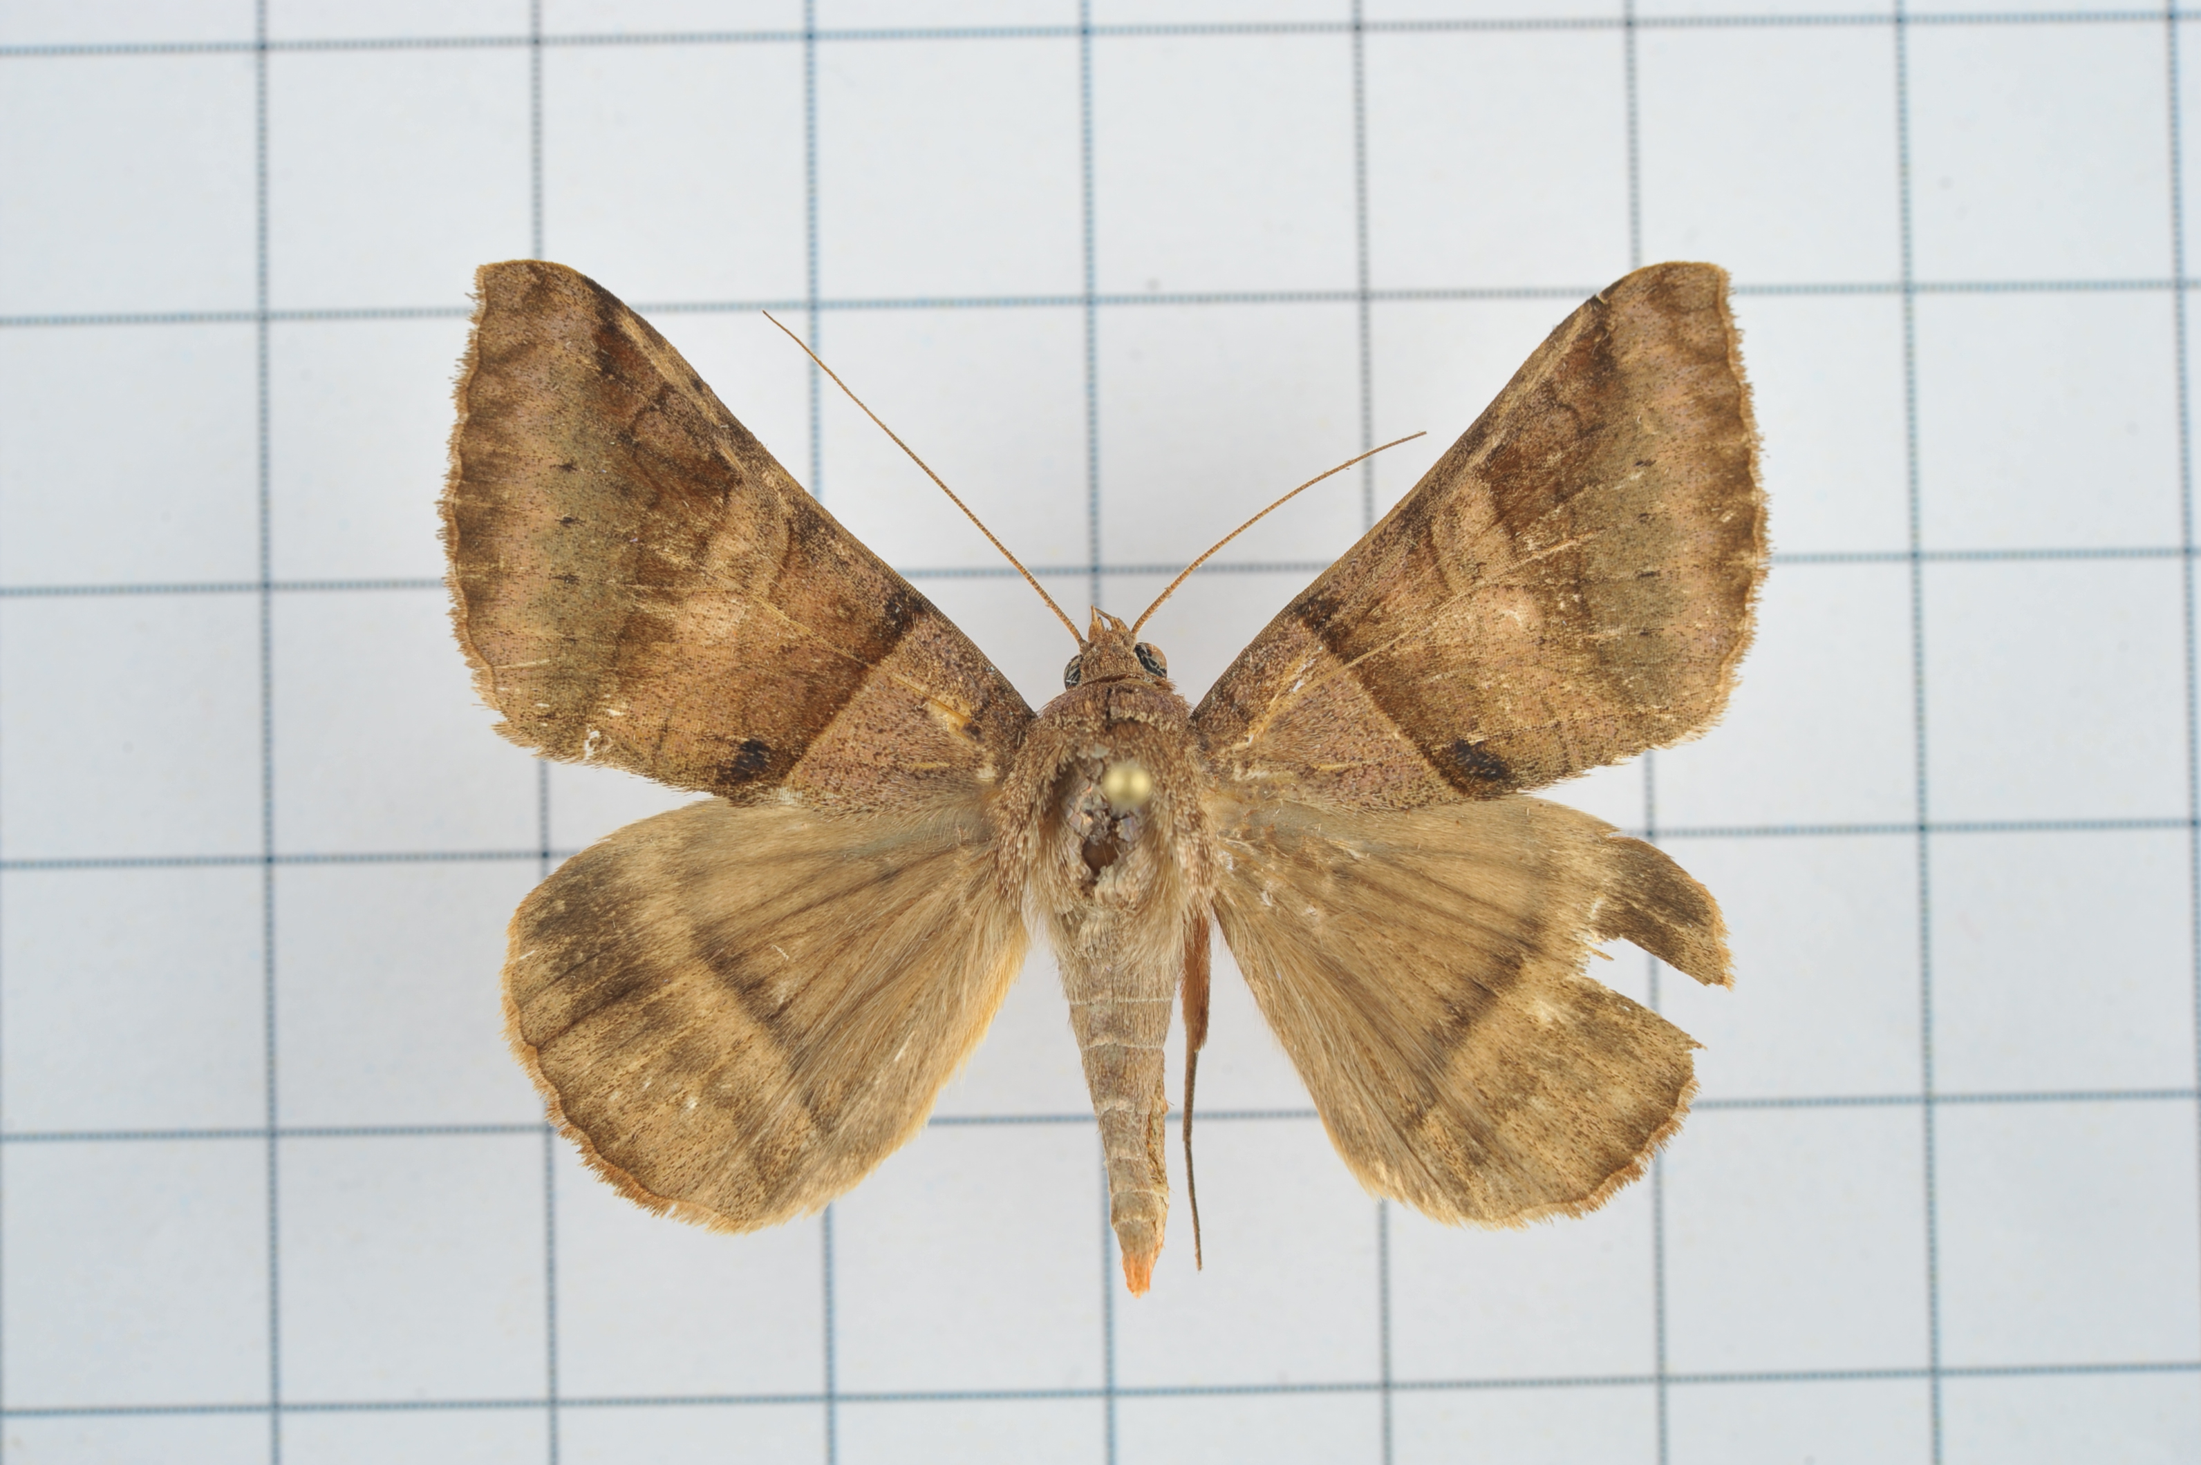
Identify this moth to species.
Mocis undata
